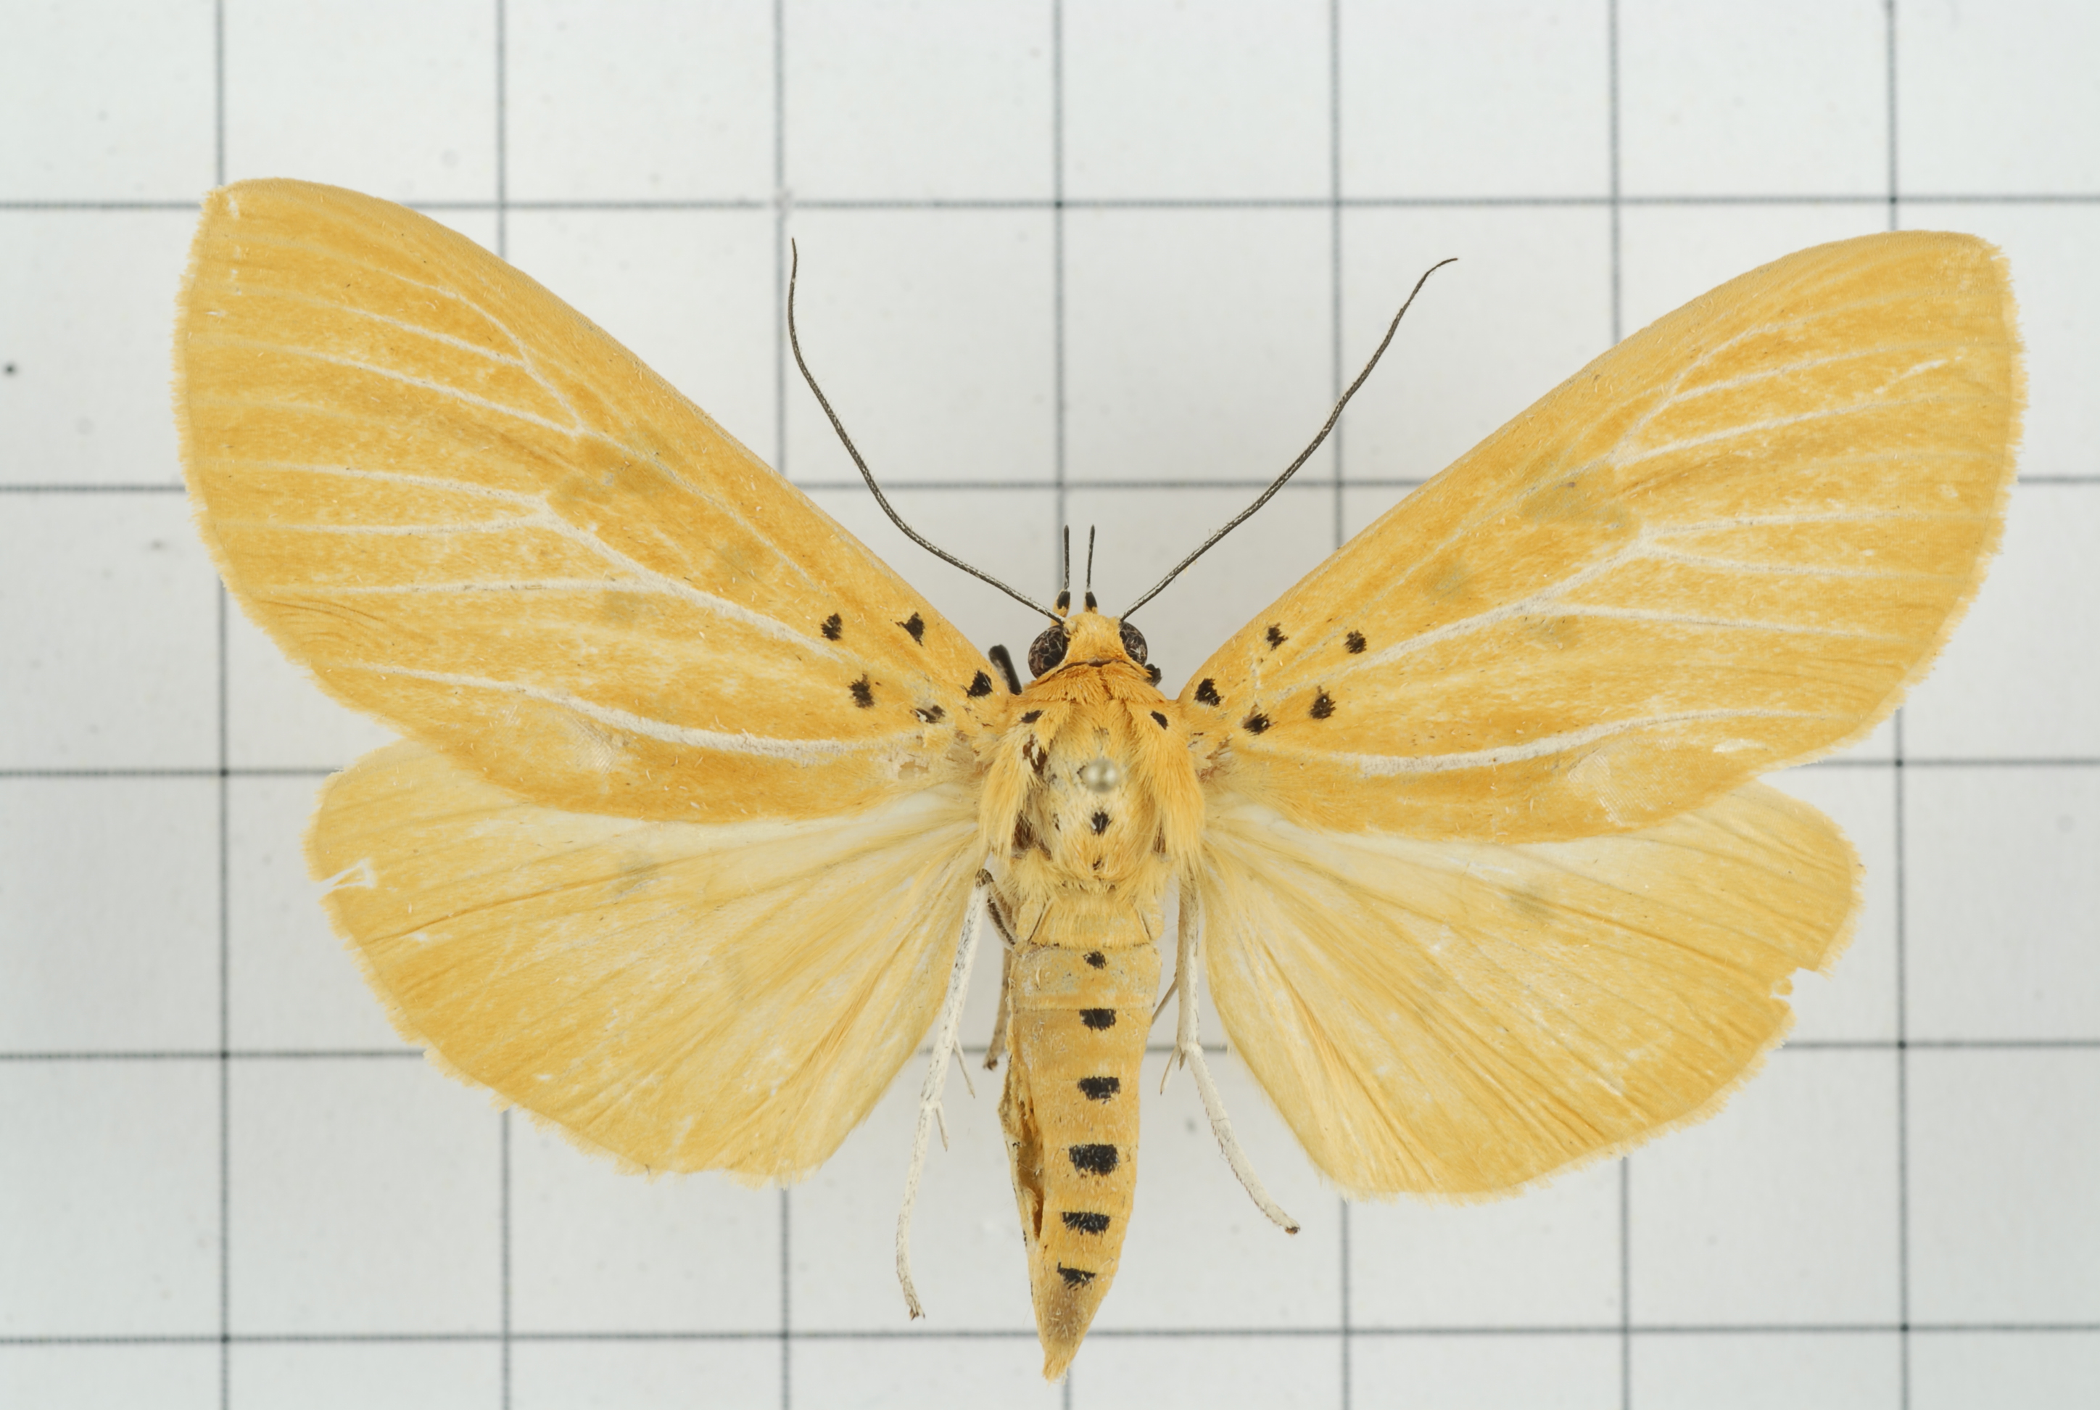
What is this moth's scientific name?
Asota egens confinis
